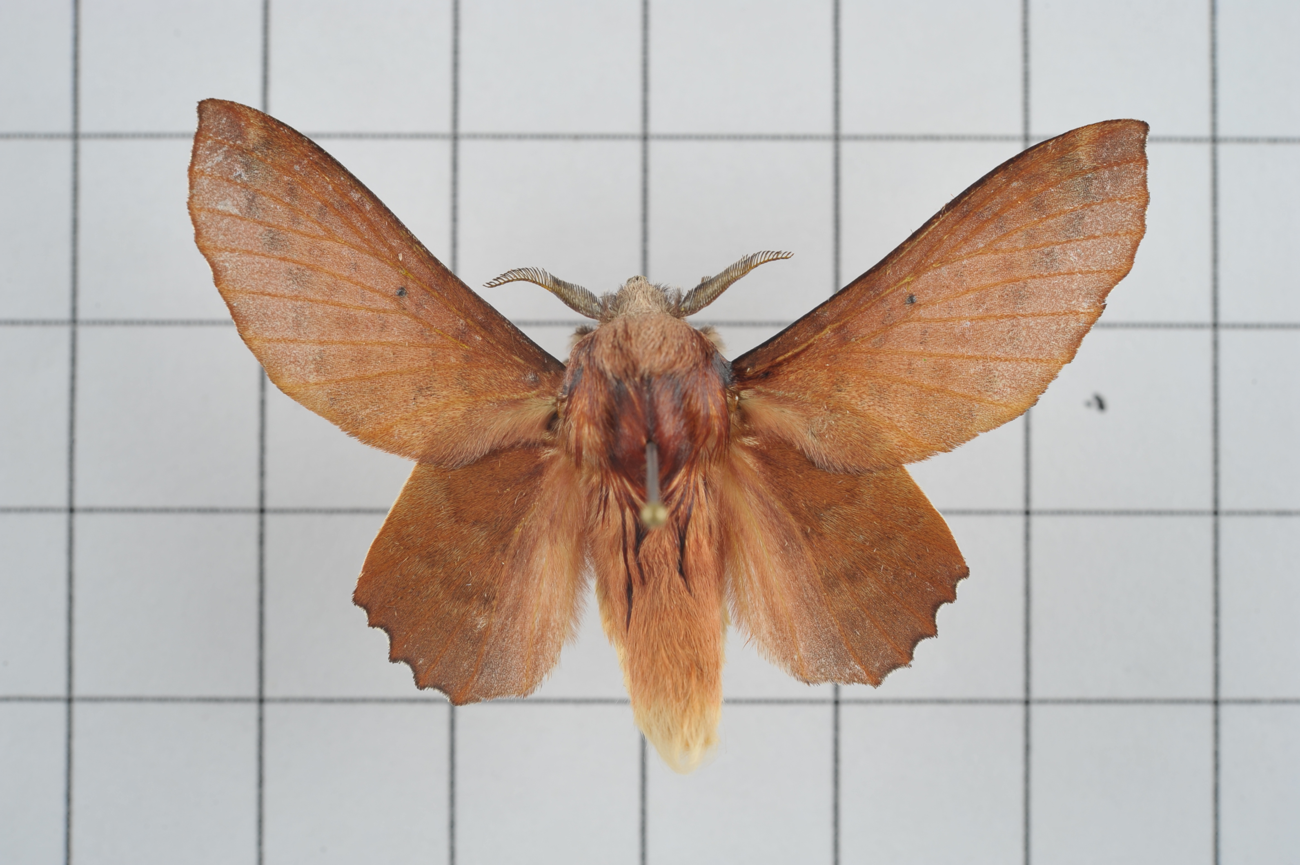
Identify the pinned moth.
Paradoxopla sinuata taiwana
